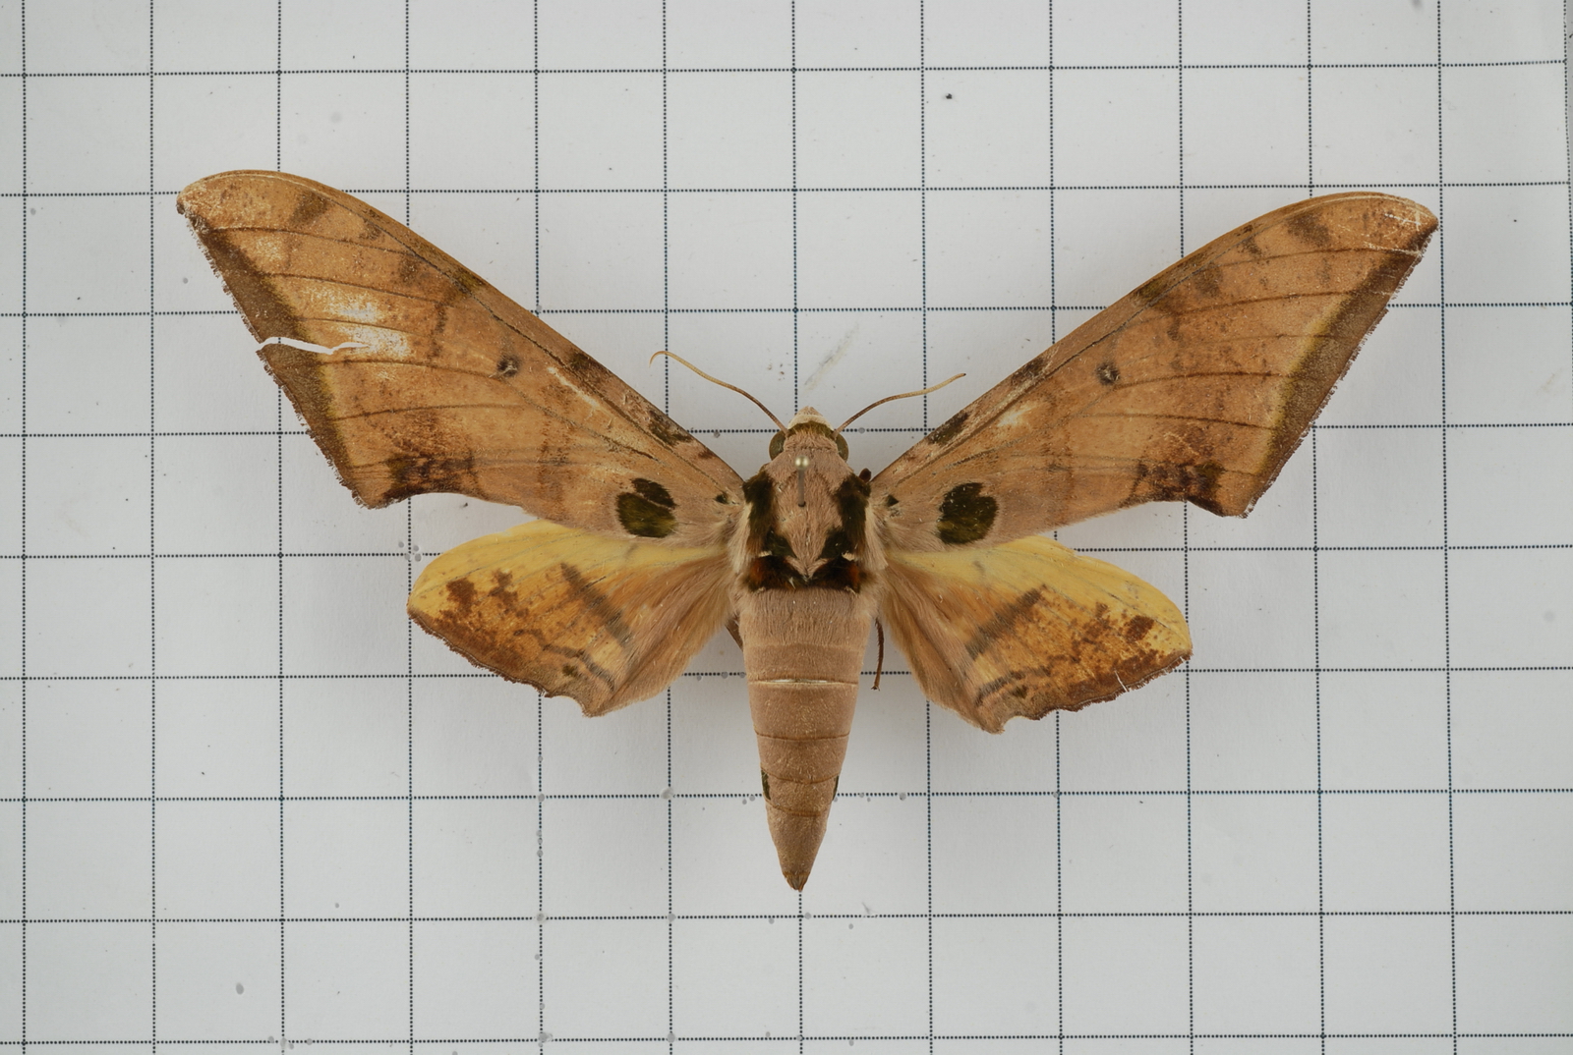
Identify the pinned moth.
Ambulyx ochracea ochracea
